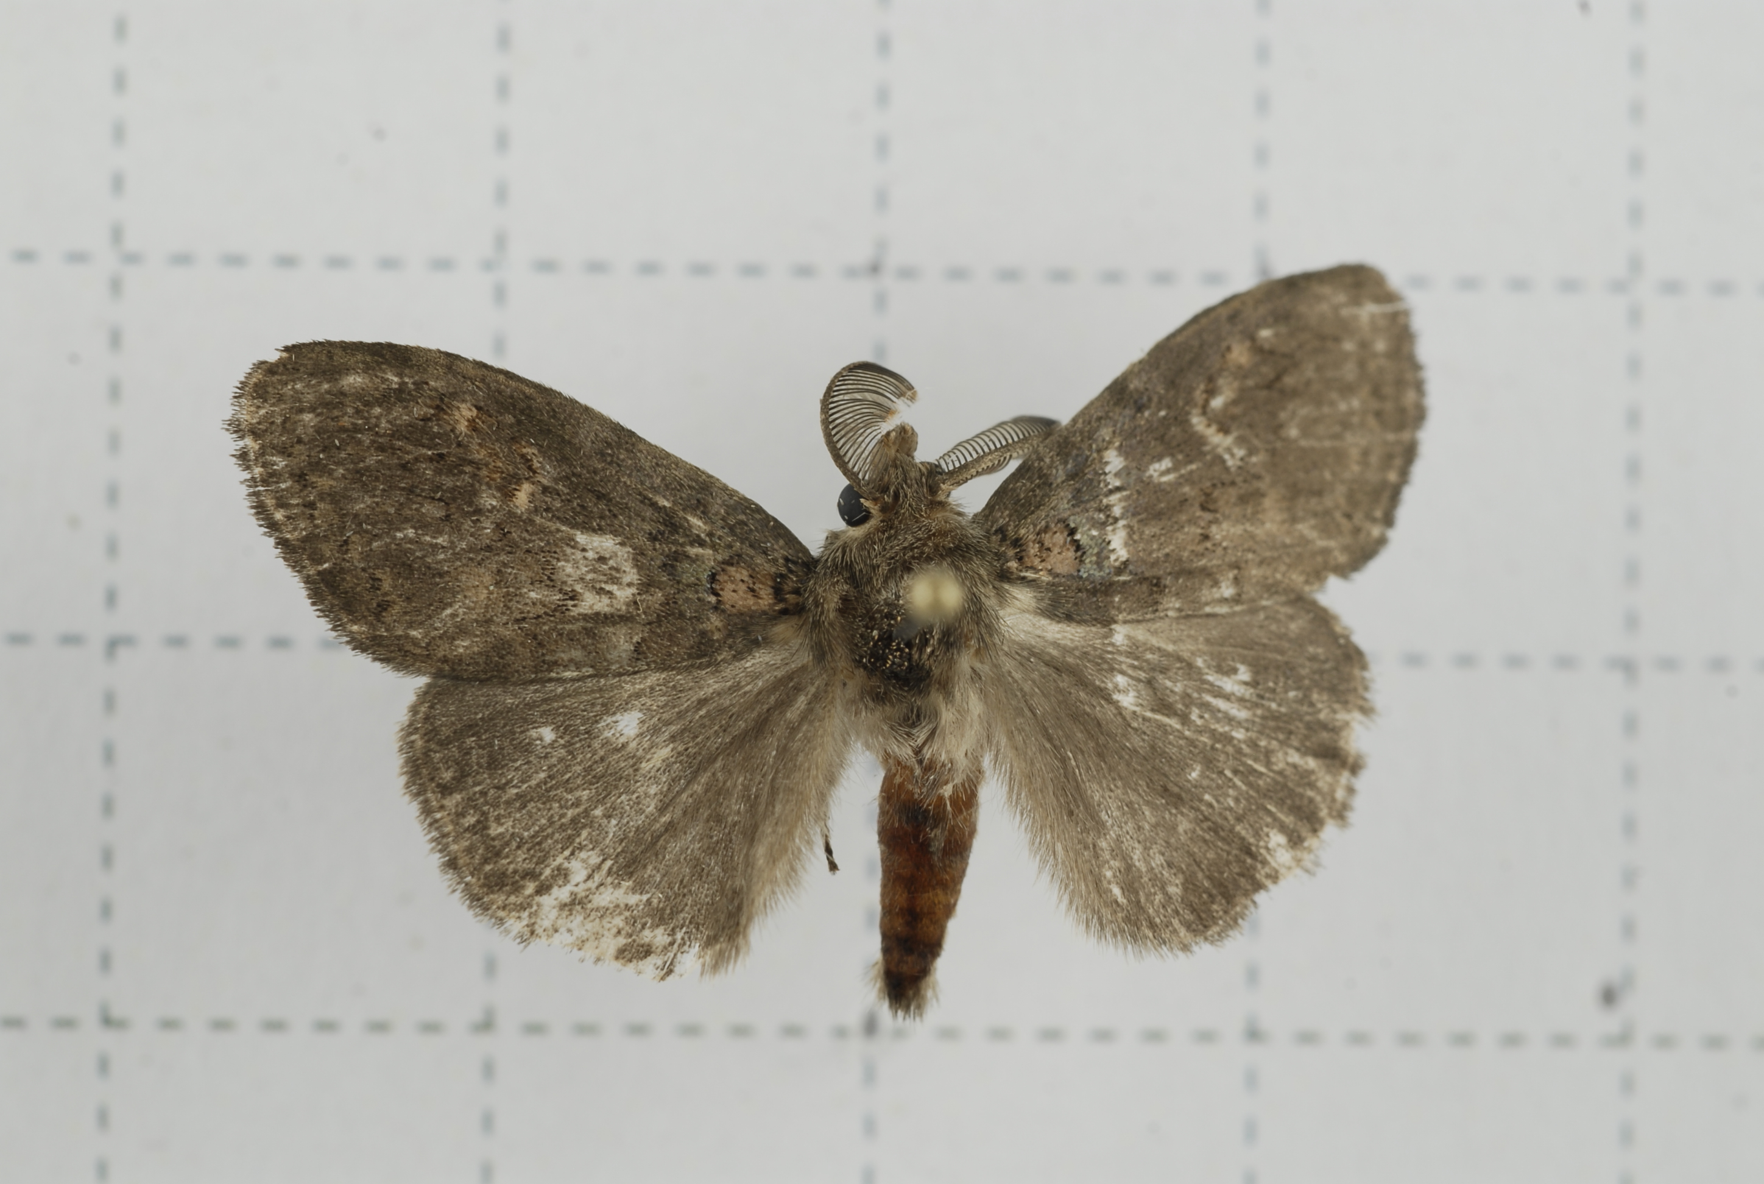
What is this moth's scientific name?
Olene dudgeoni
